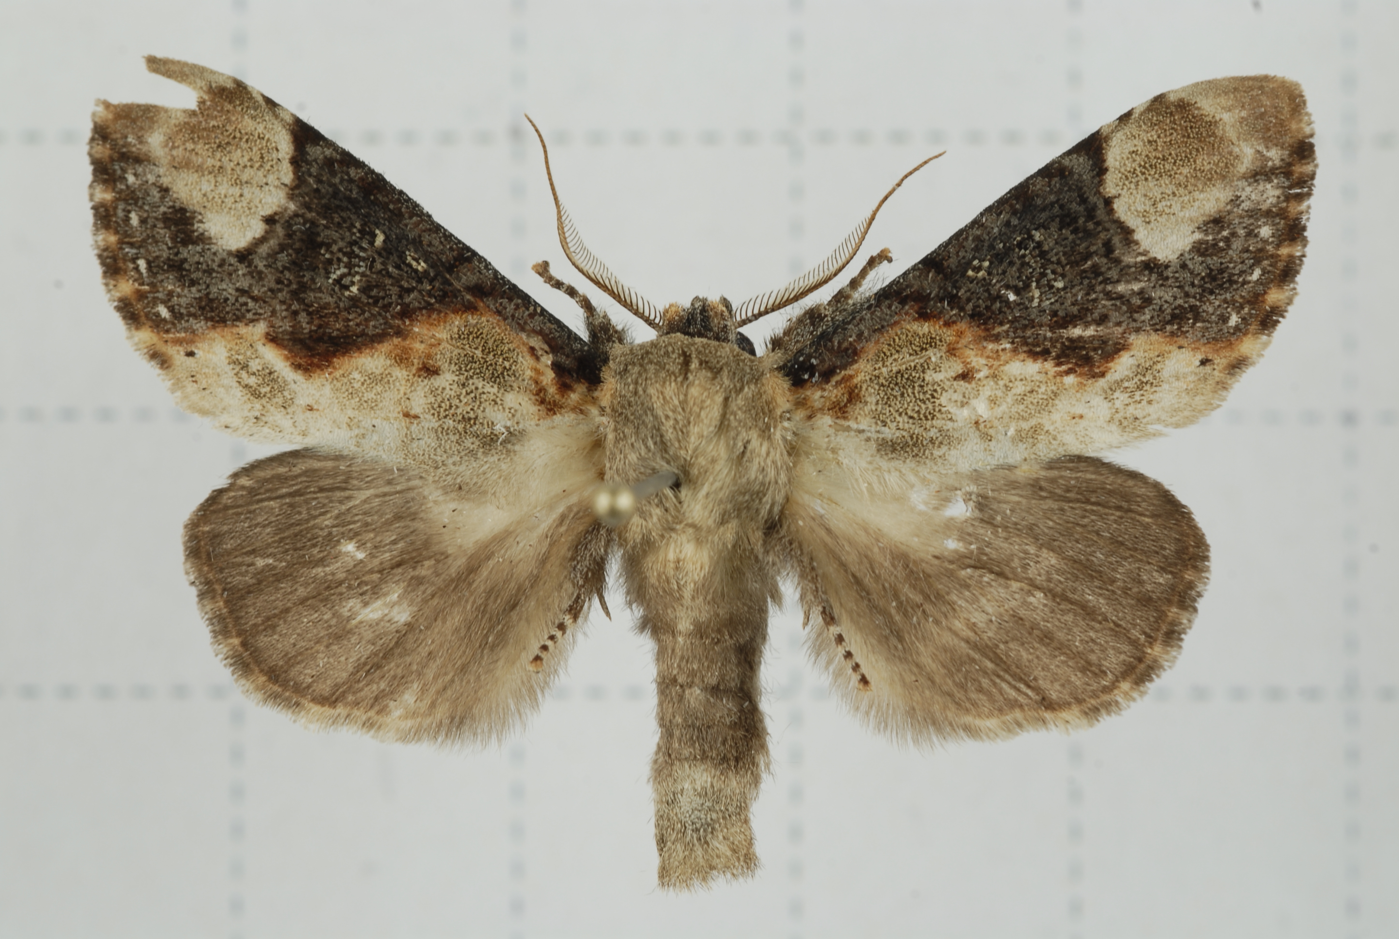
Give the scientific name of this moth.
Formofentonia orbifer rotundata
